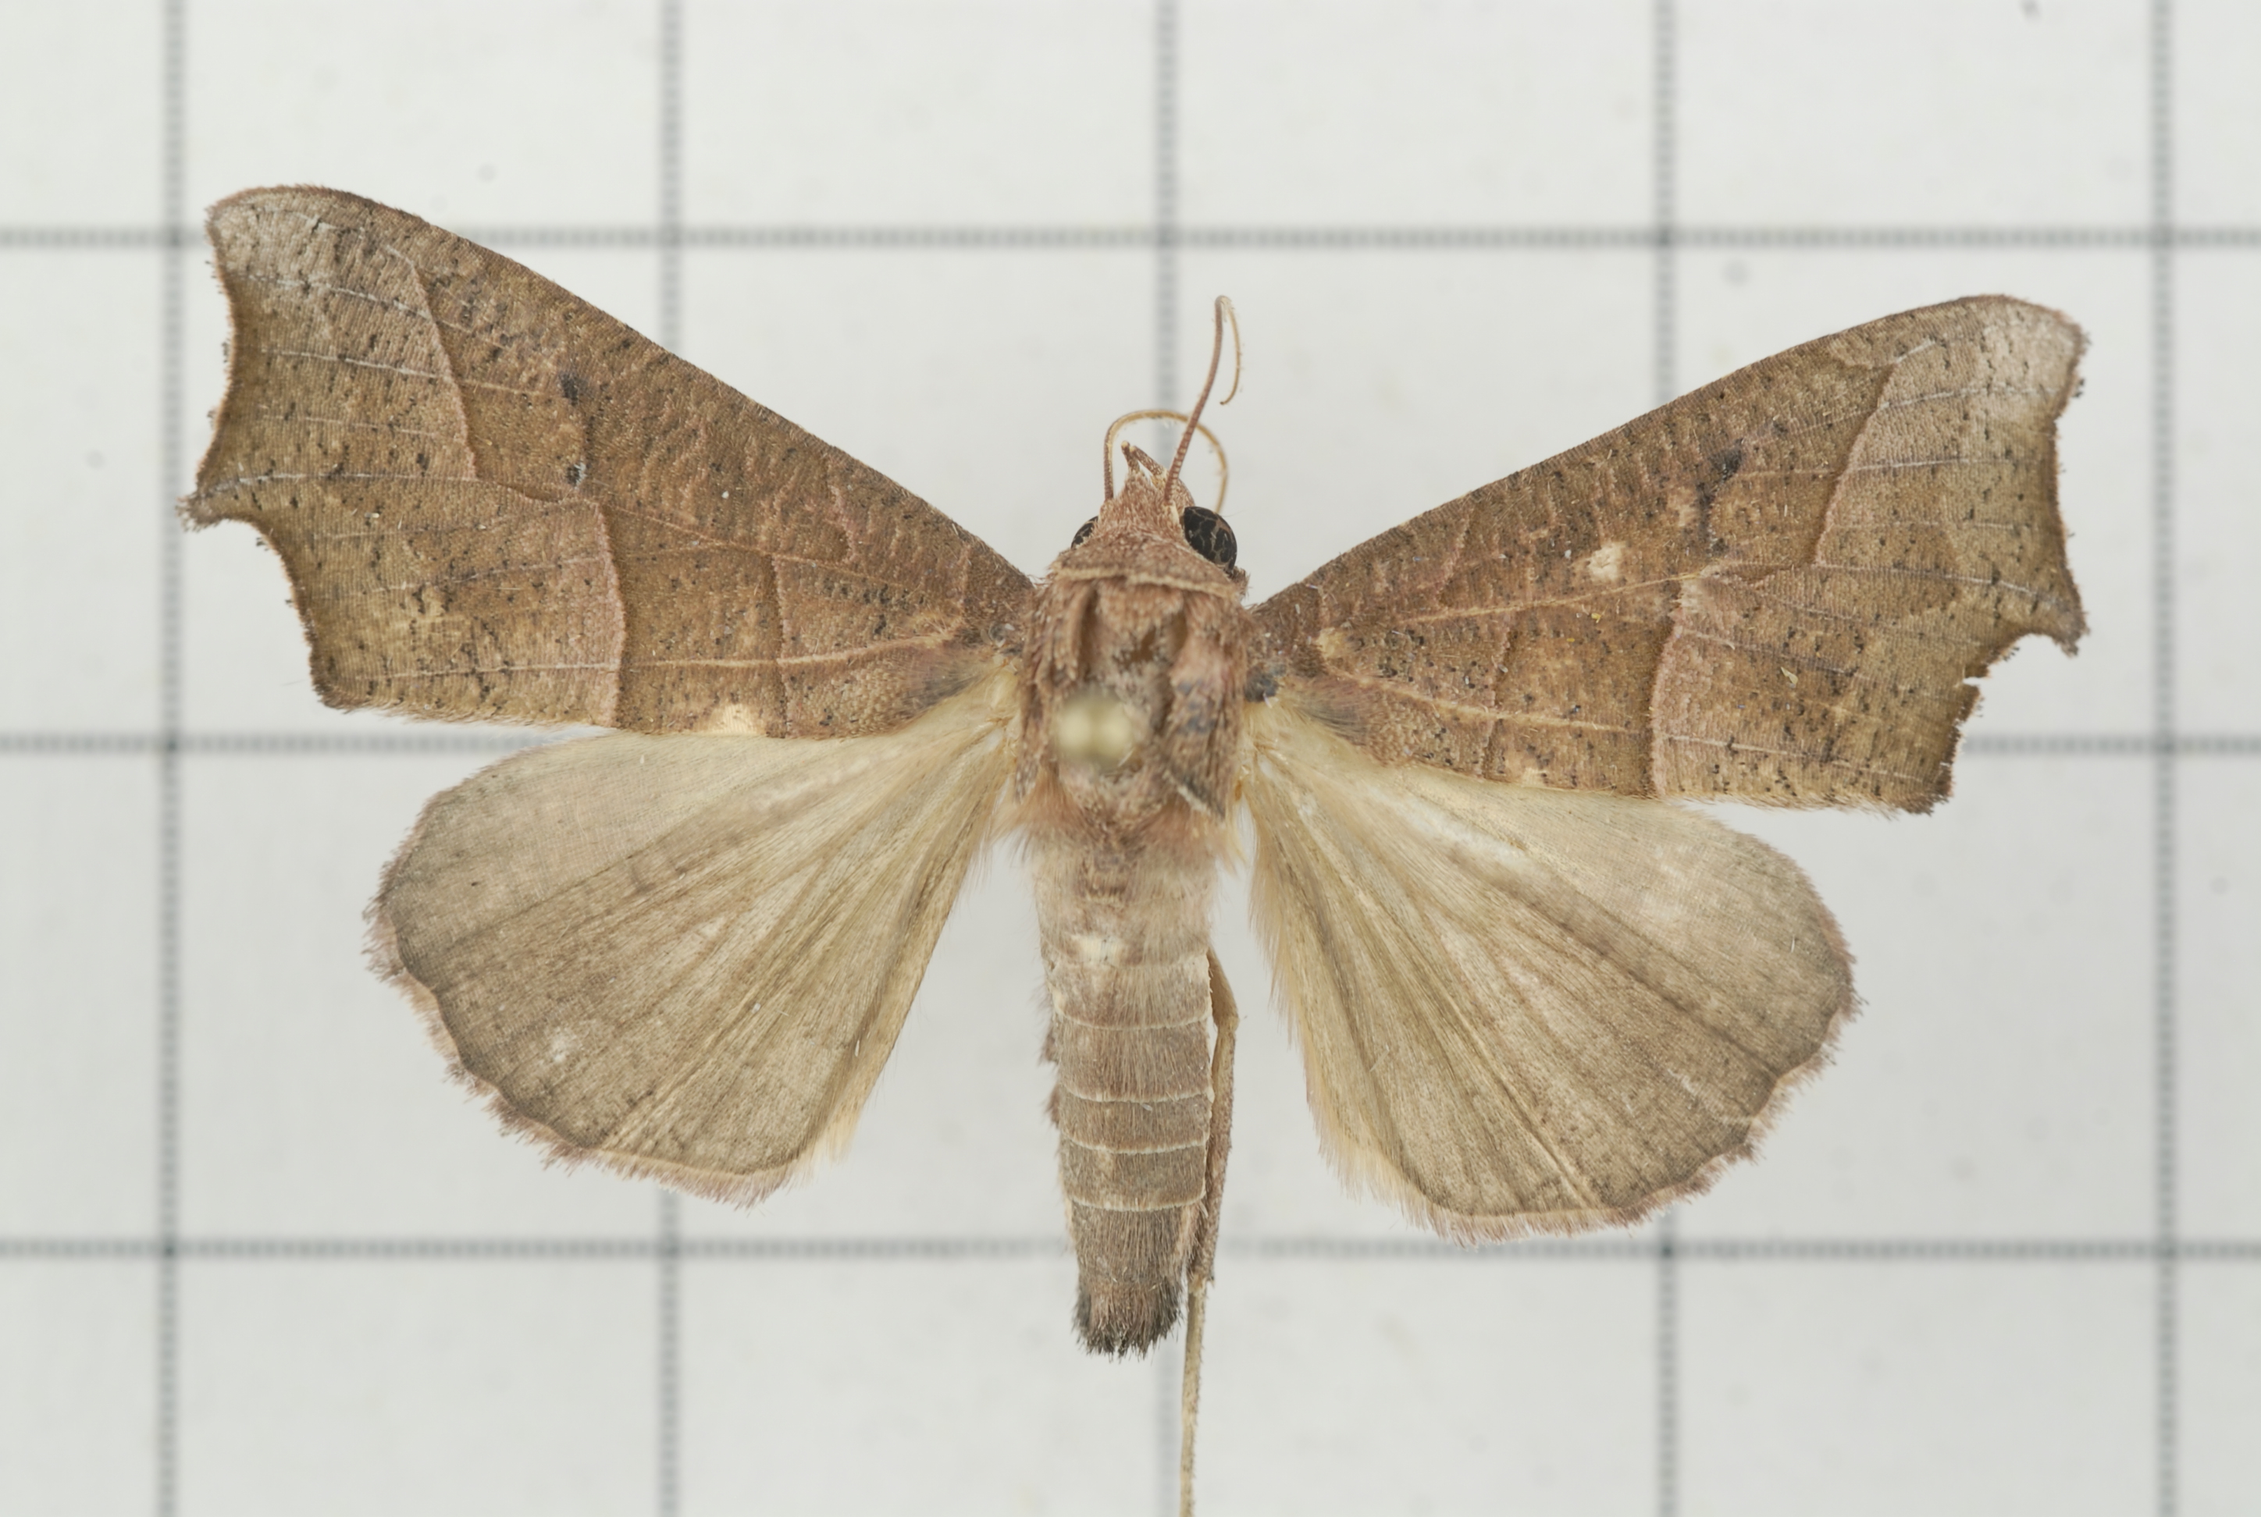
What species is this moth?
Gonitis mesogona
